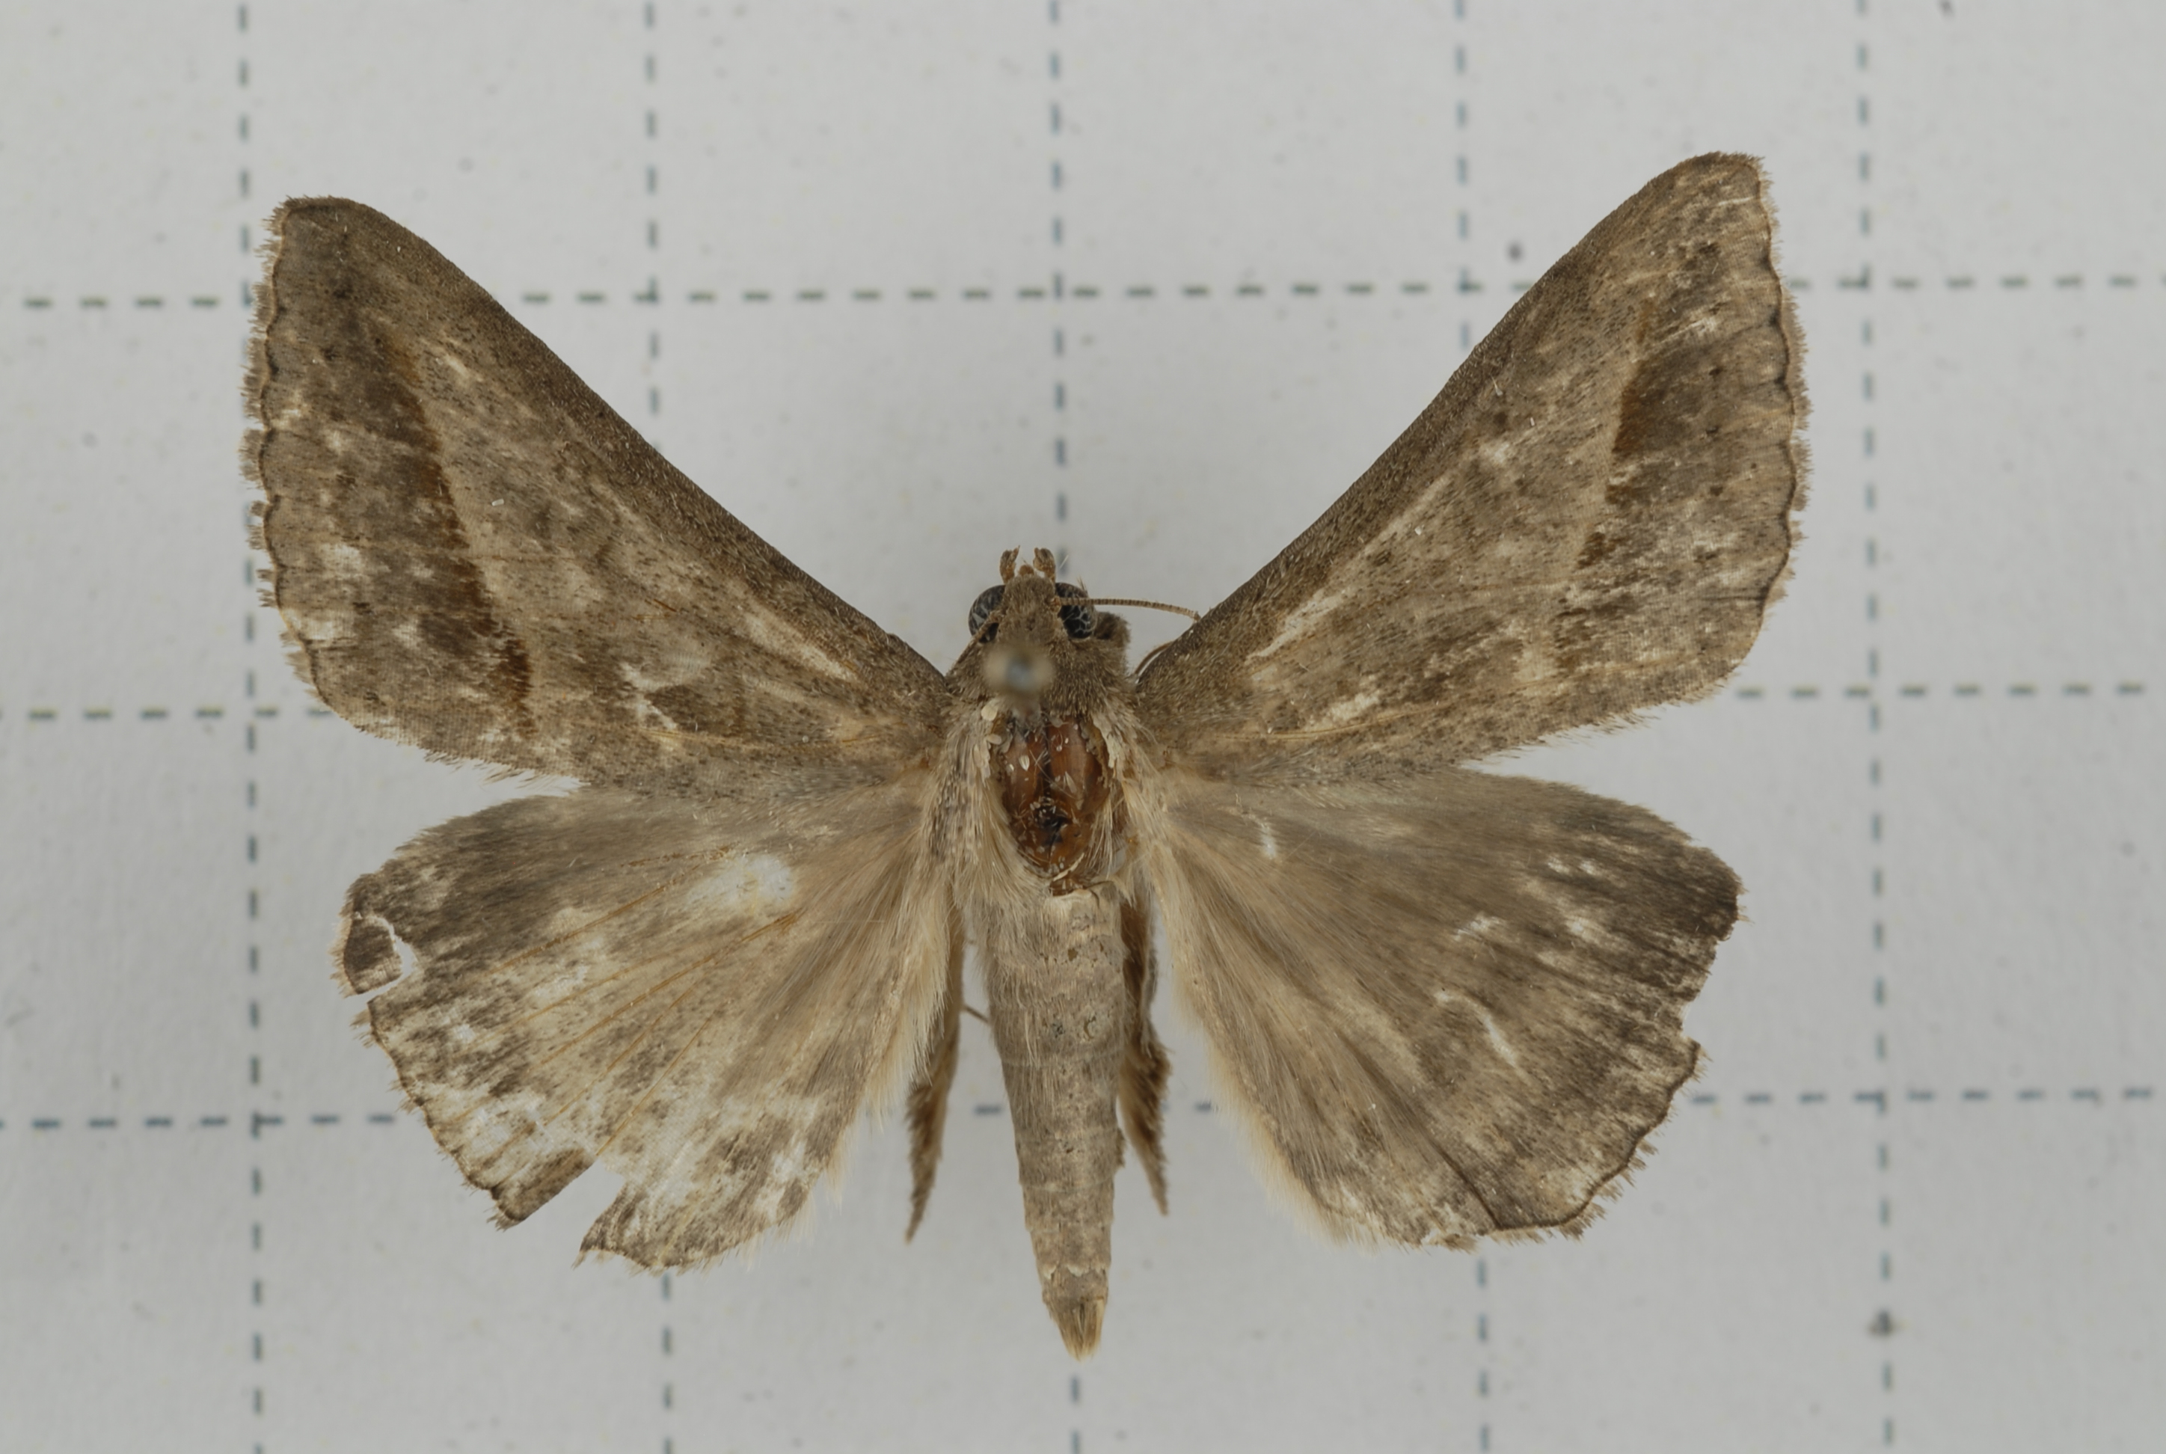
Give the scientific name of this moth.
Mocis frugalis
